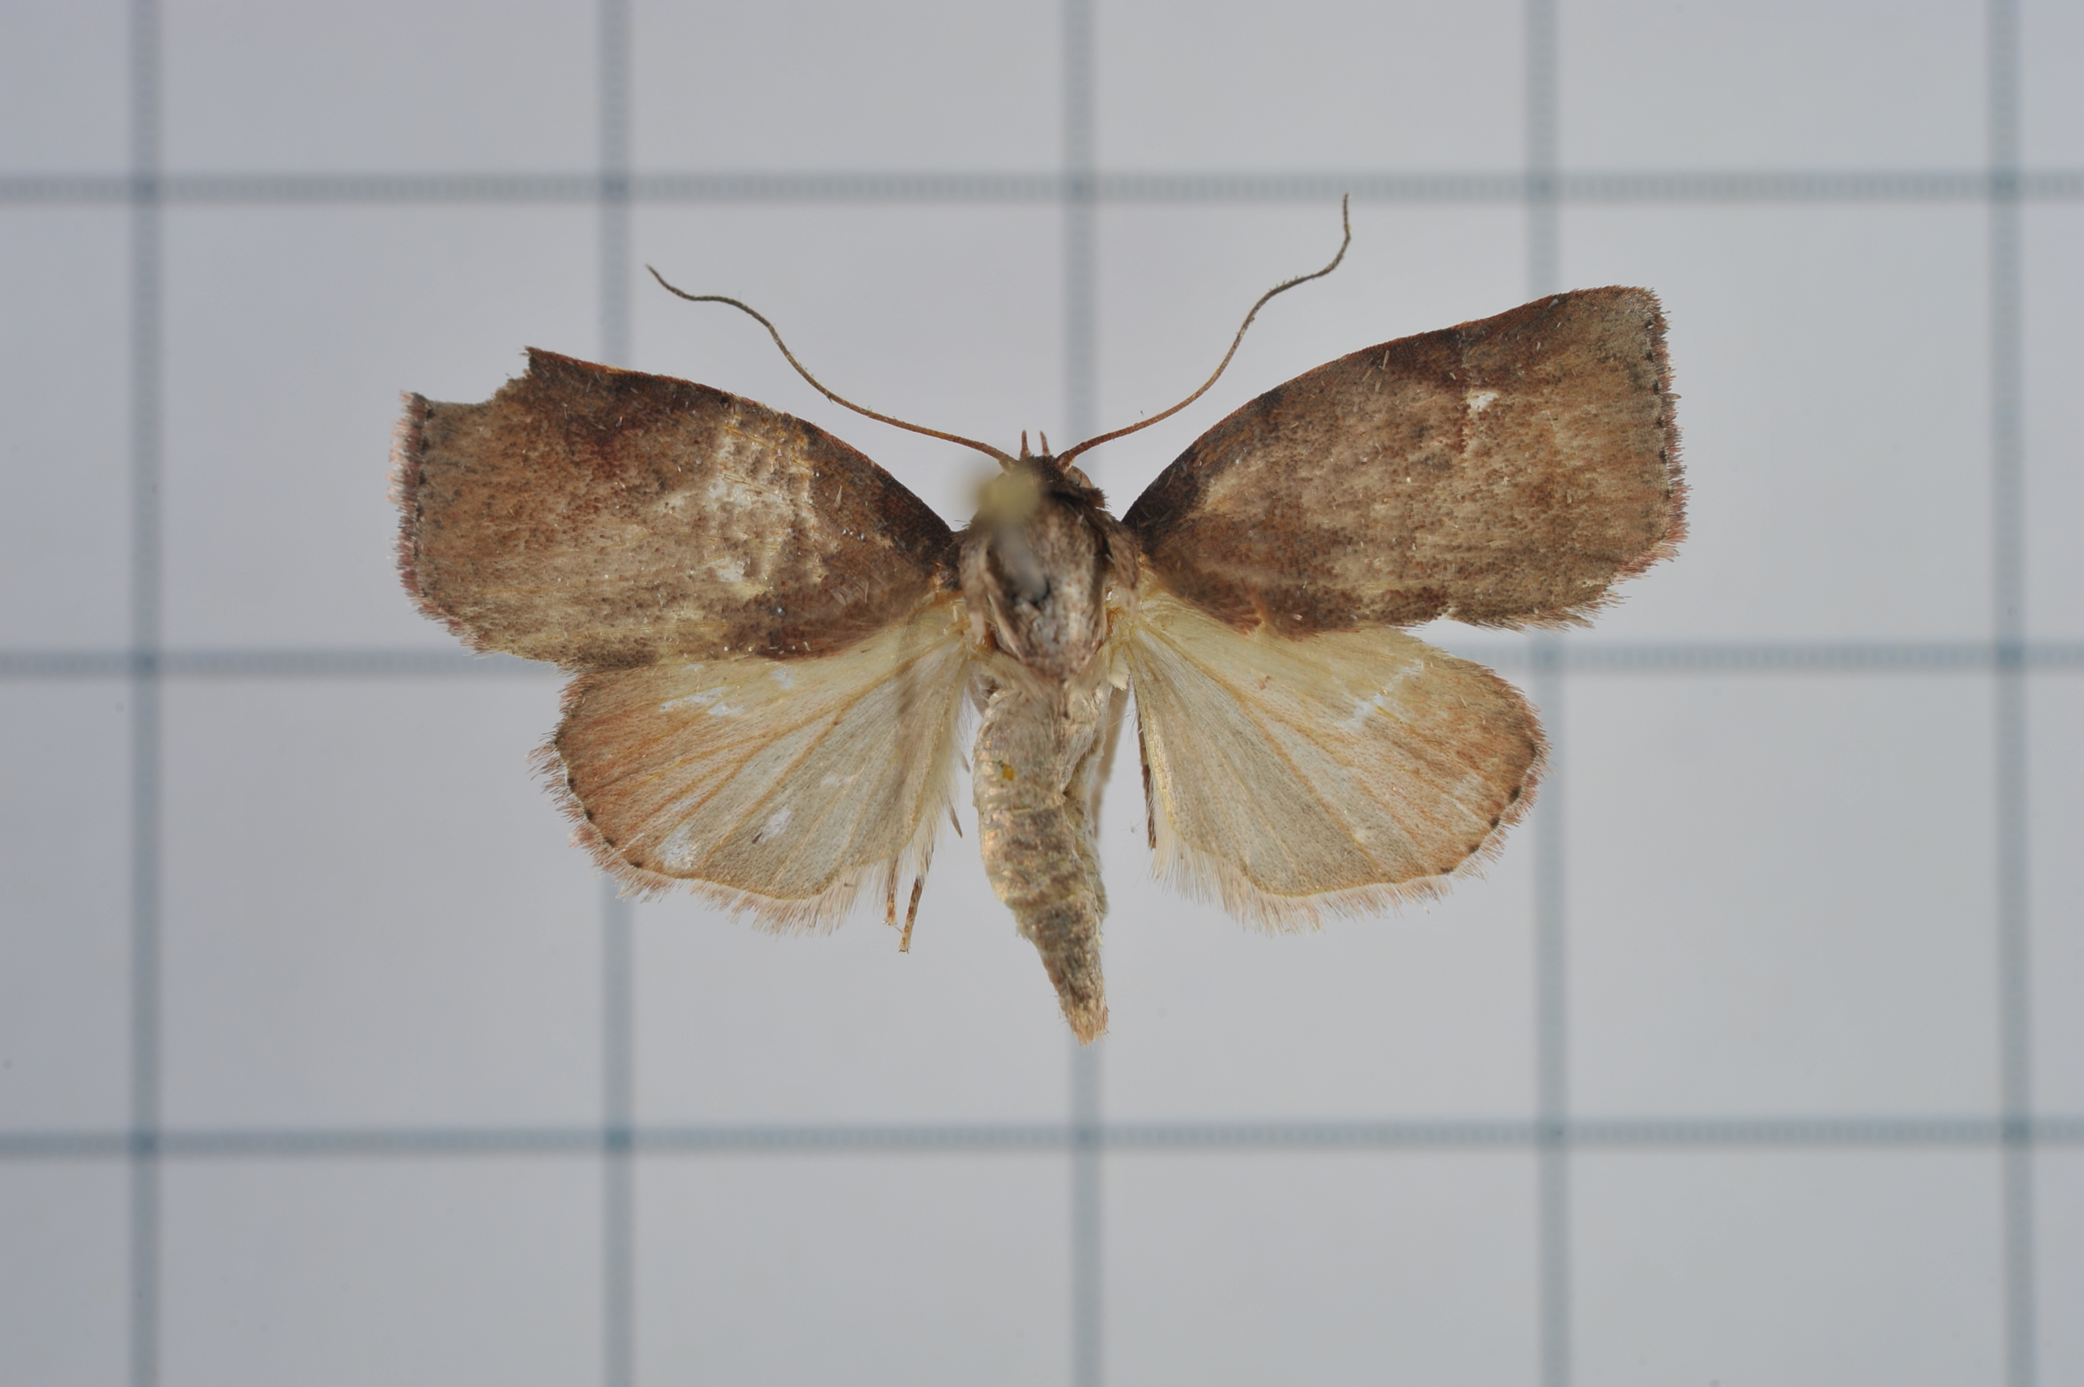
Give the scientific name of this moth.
Beara tortriciformis
